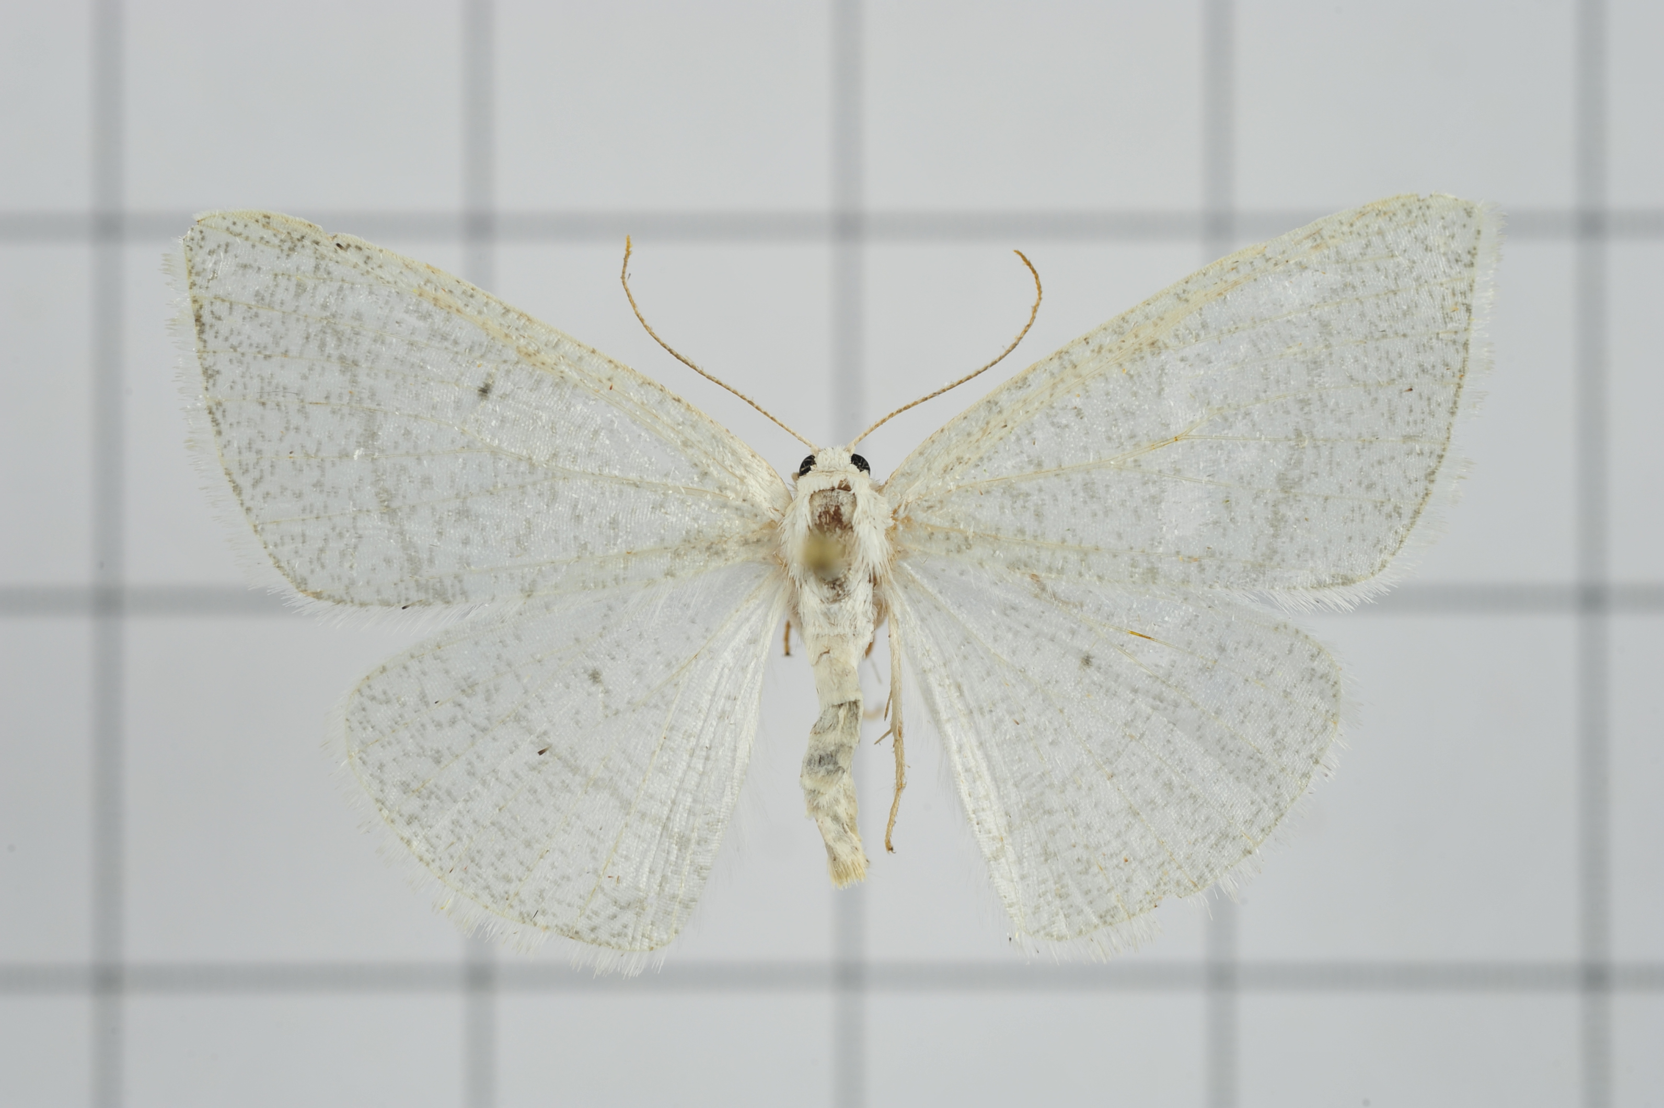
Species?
Cabera niveopicta
